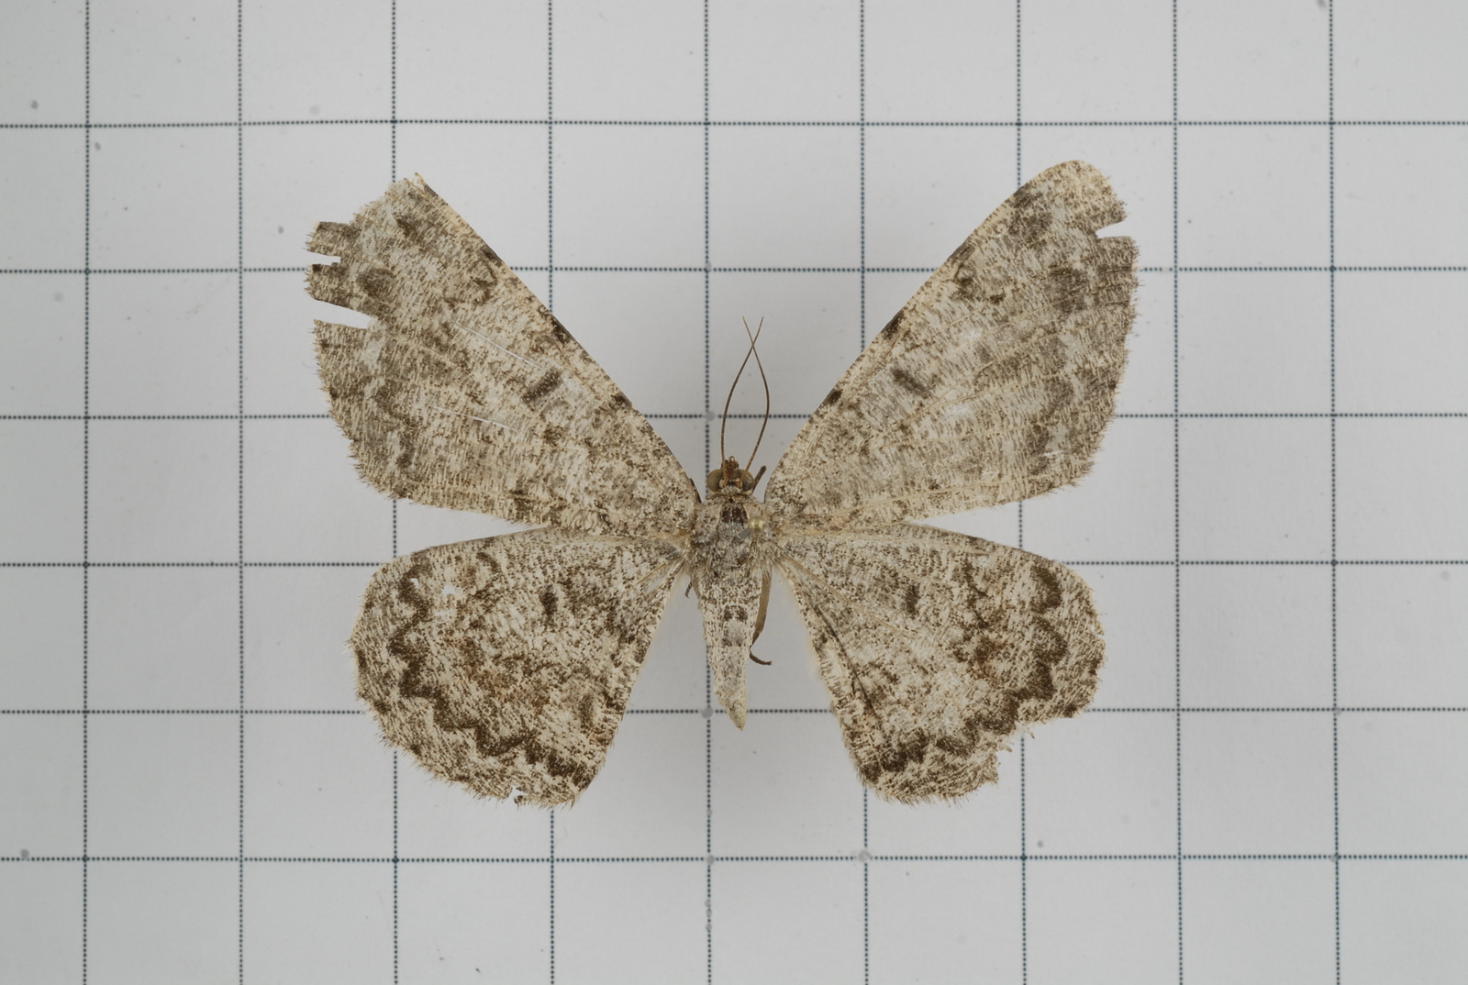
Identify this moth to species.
Hypomecis cineracea
